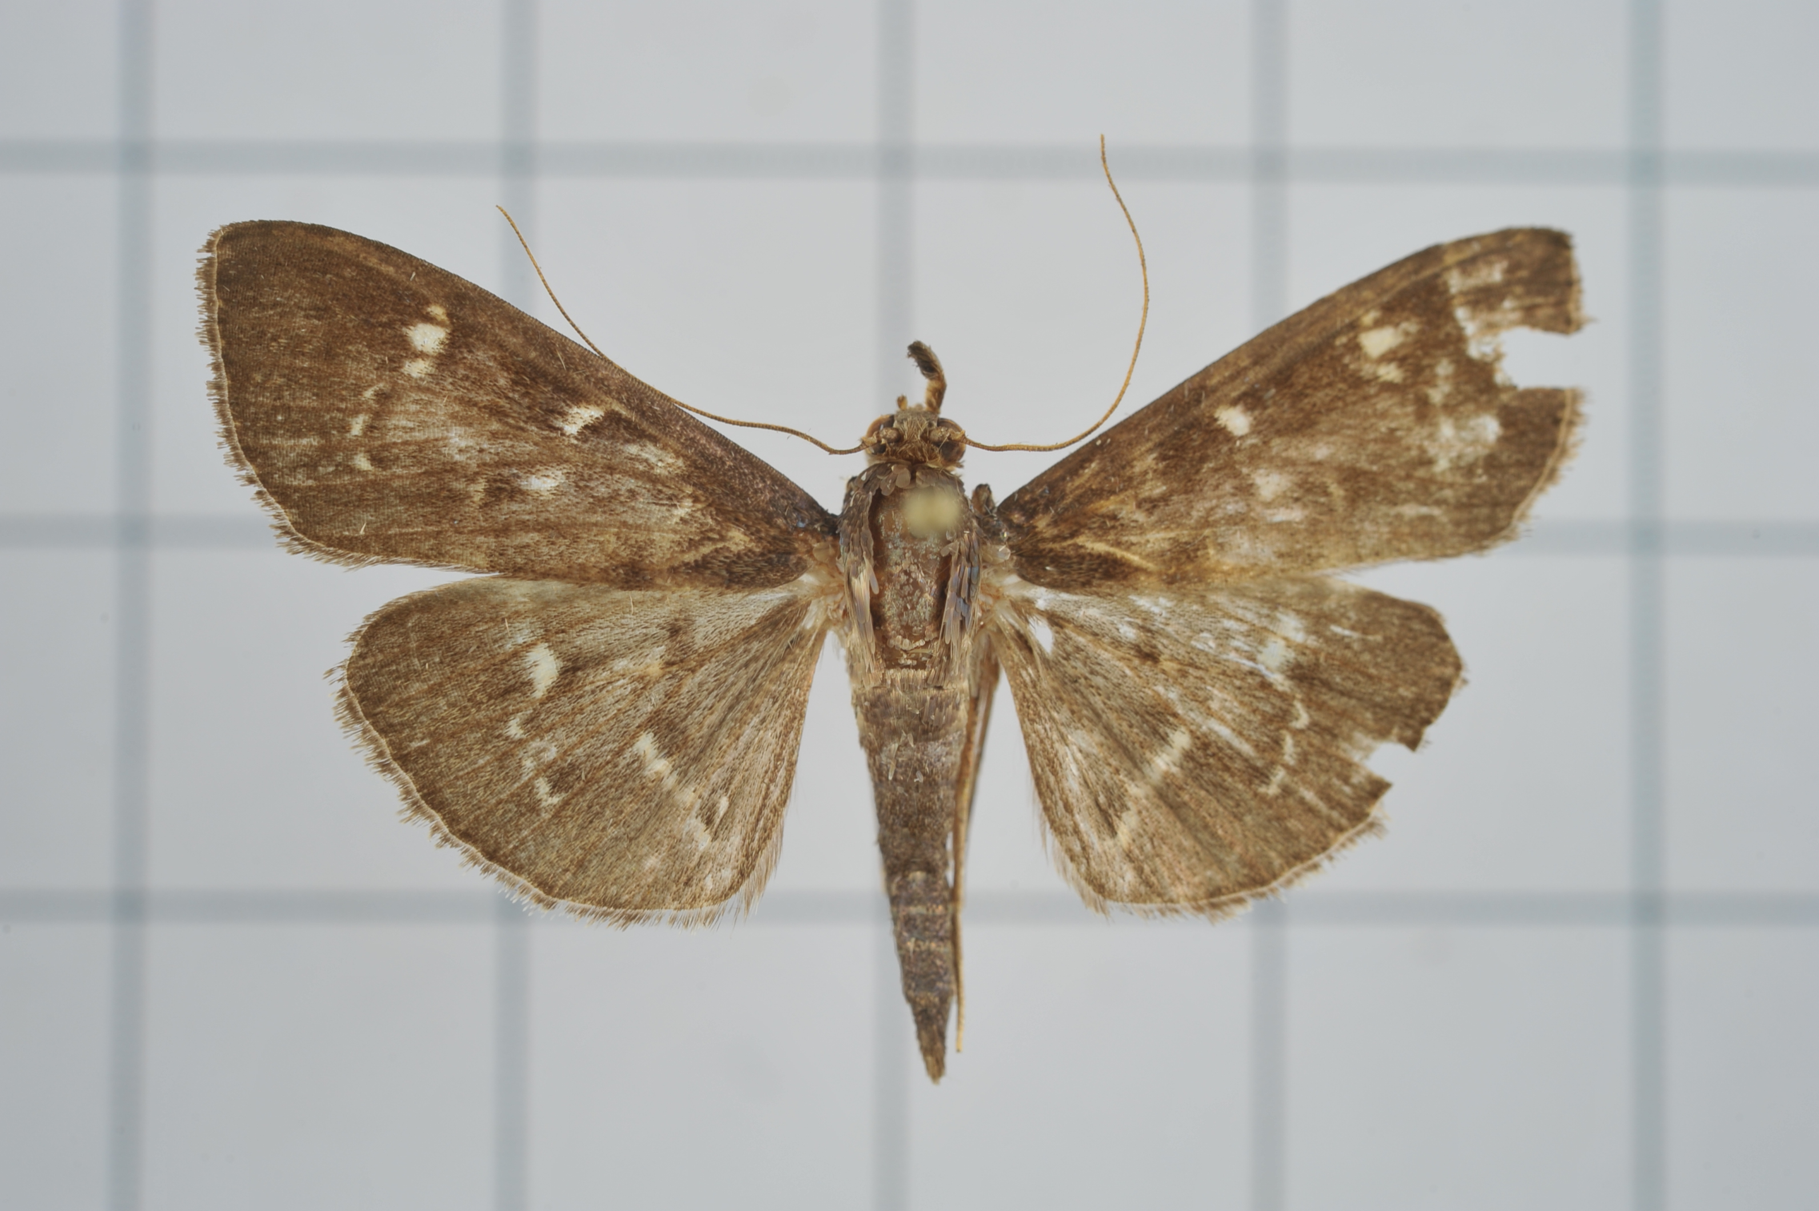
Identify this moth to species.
Prorodes mimica
